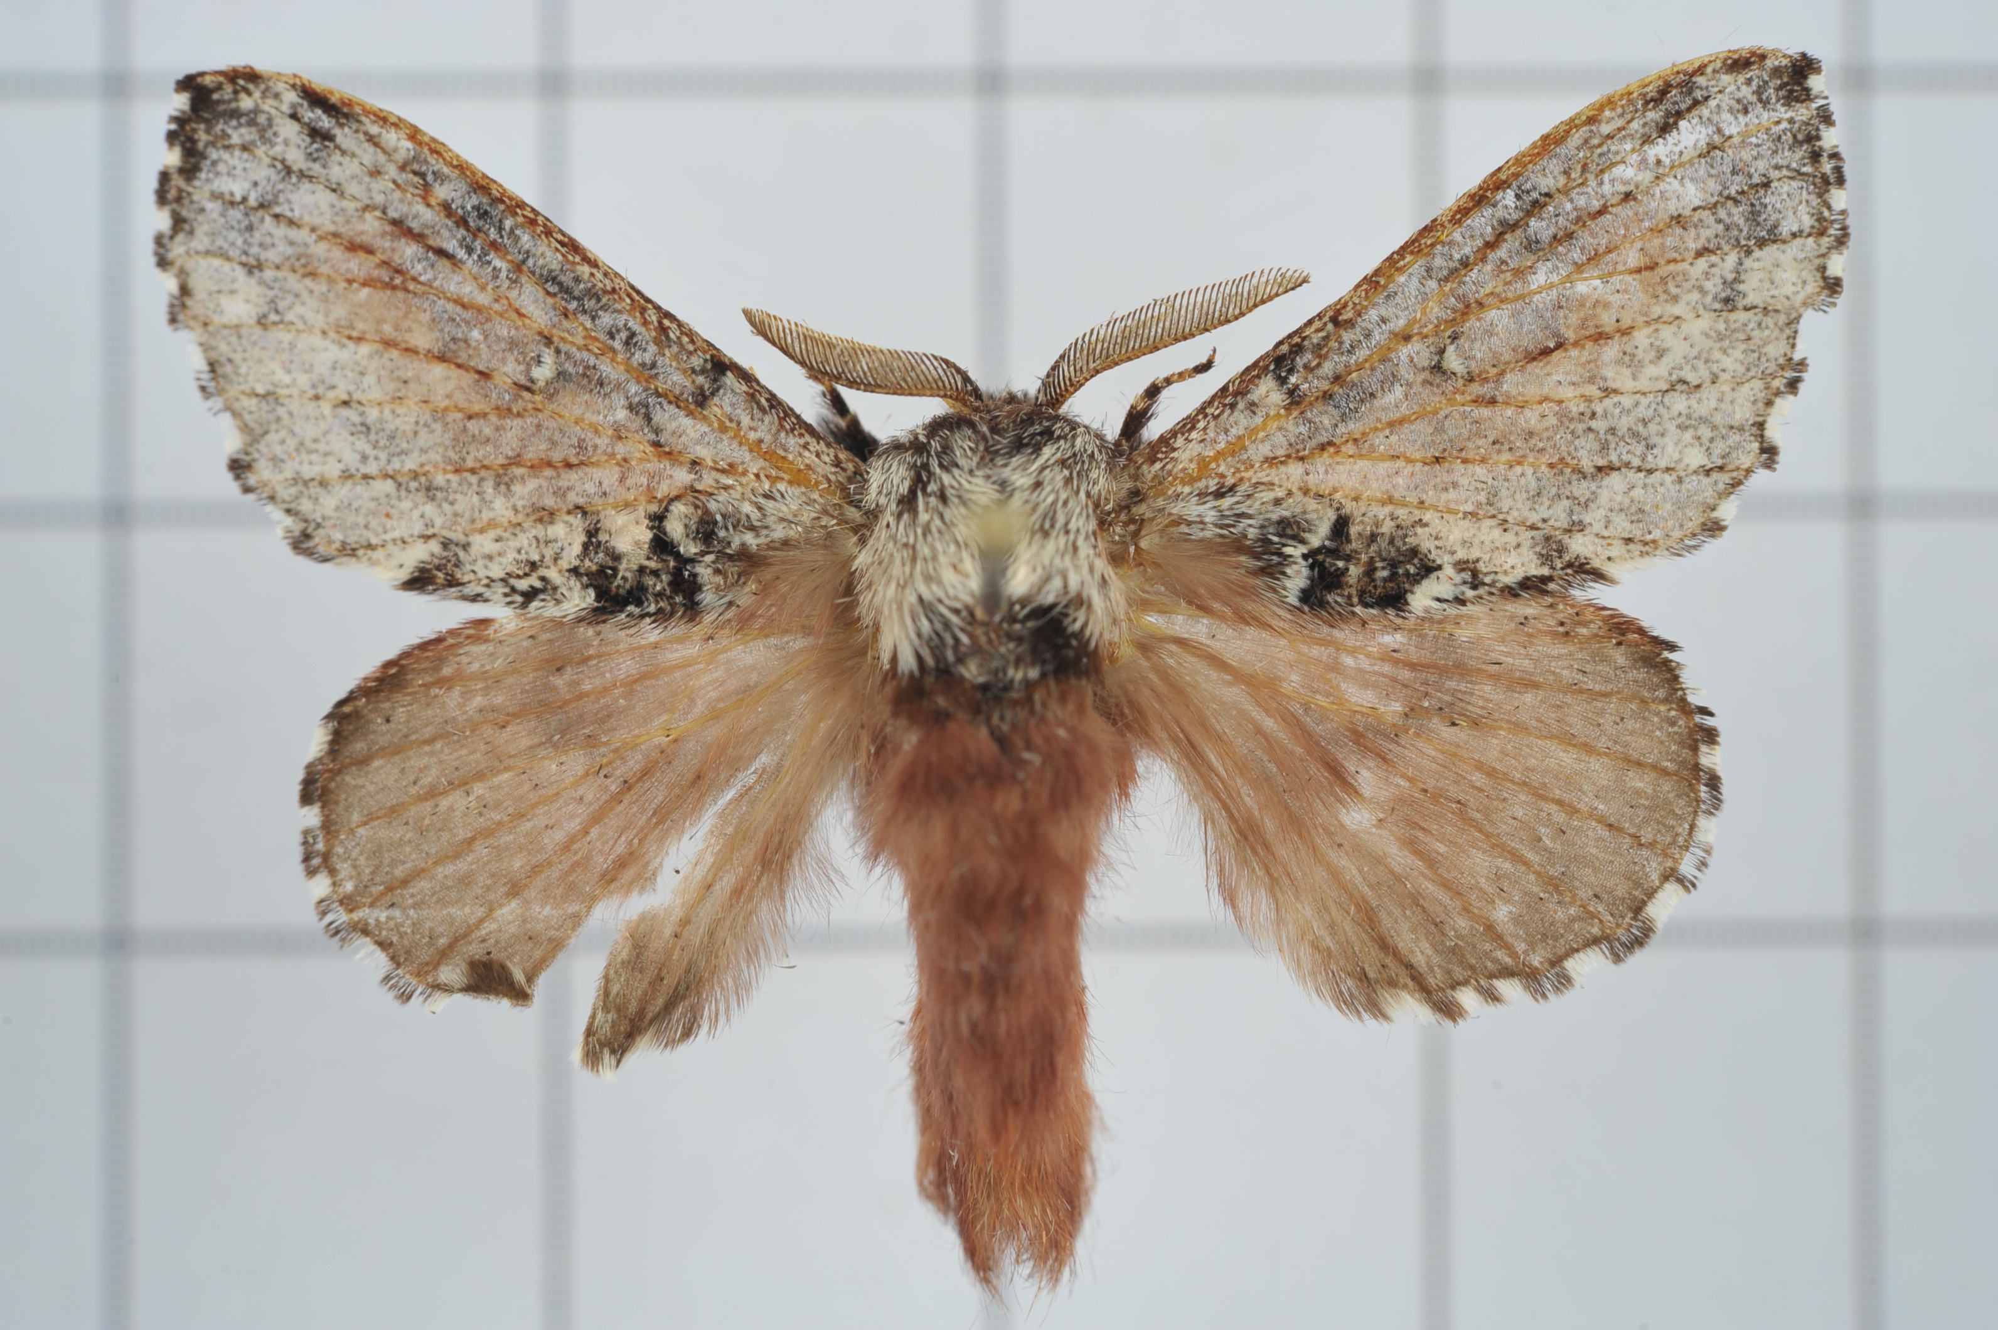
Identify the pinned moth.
Cosmotriche discitincta discitincta
